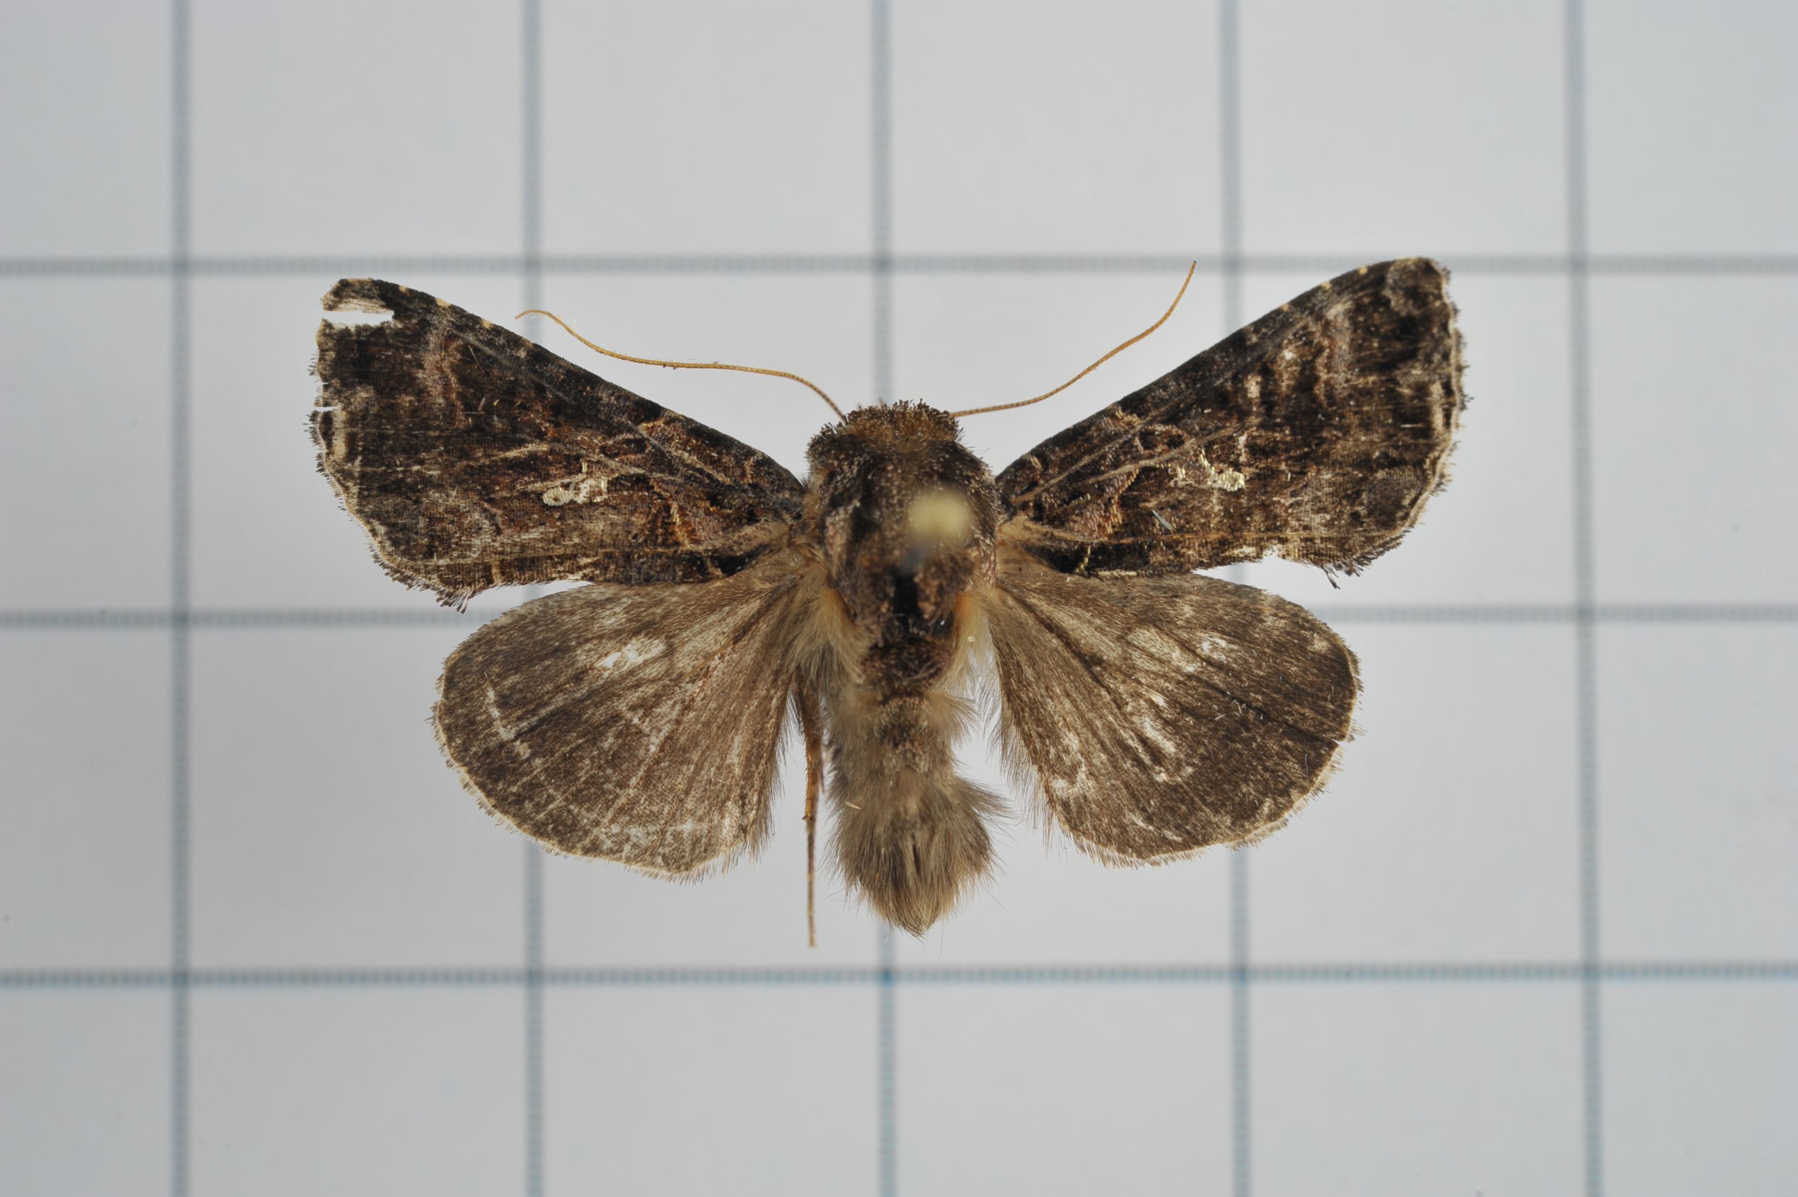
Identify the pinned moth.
Ctenoplusia sumbawana
